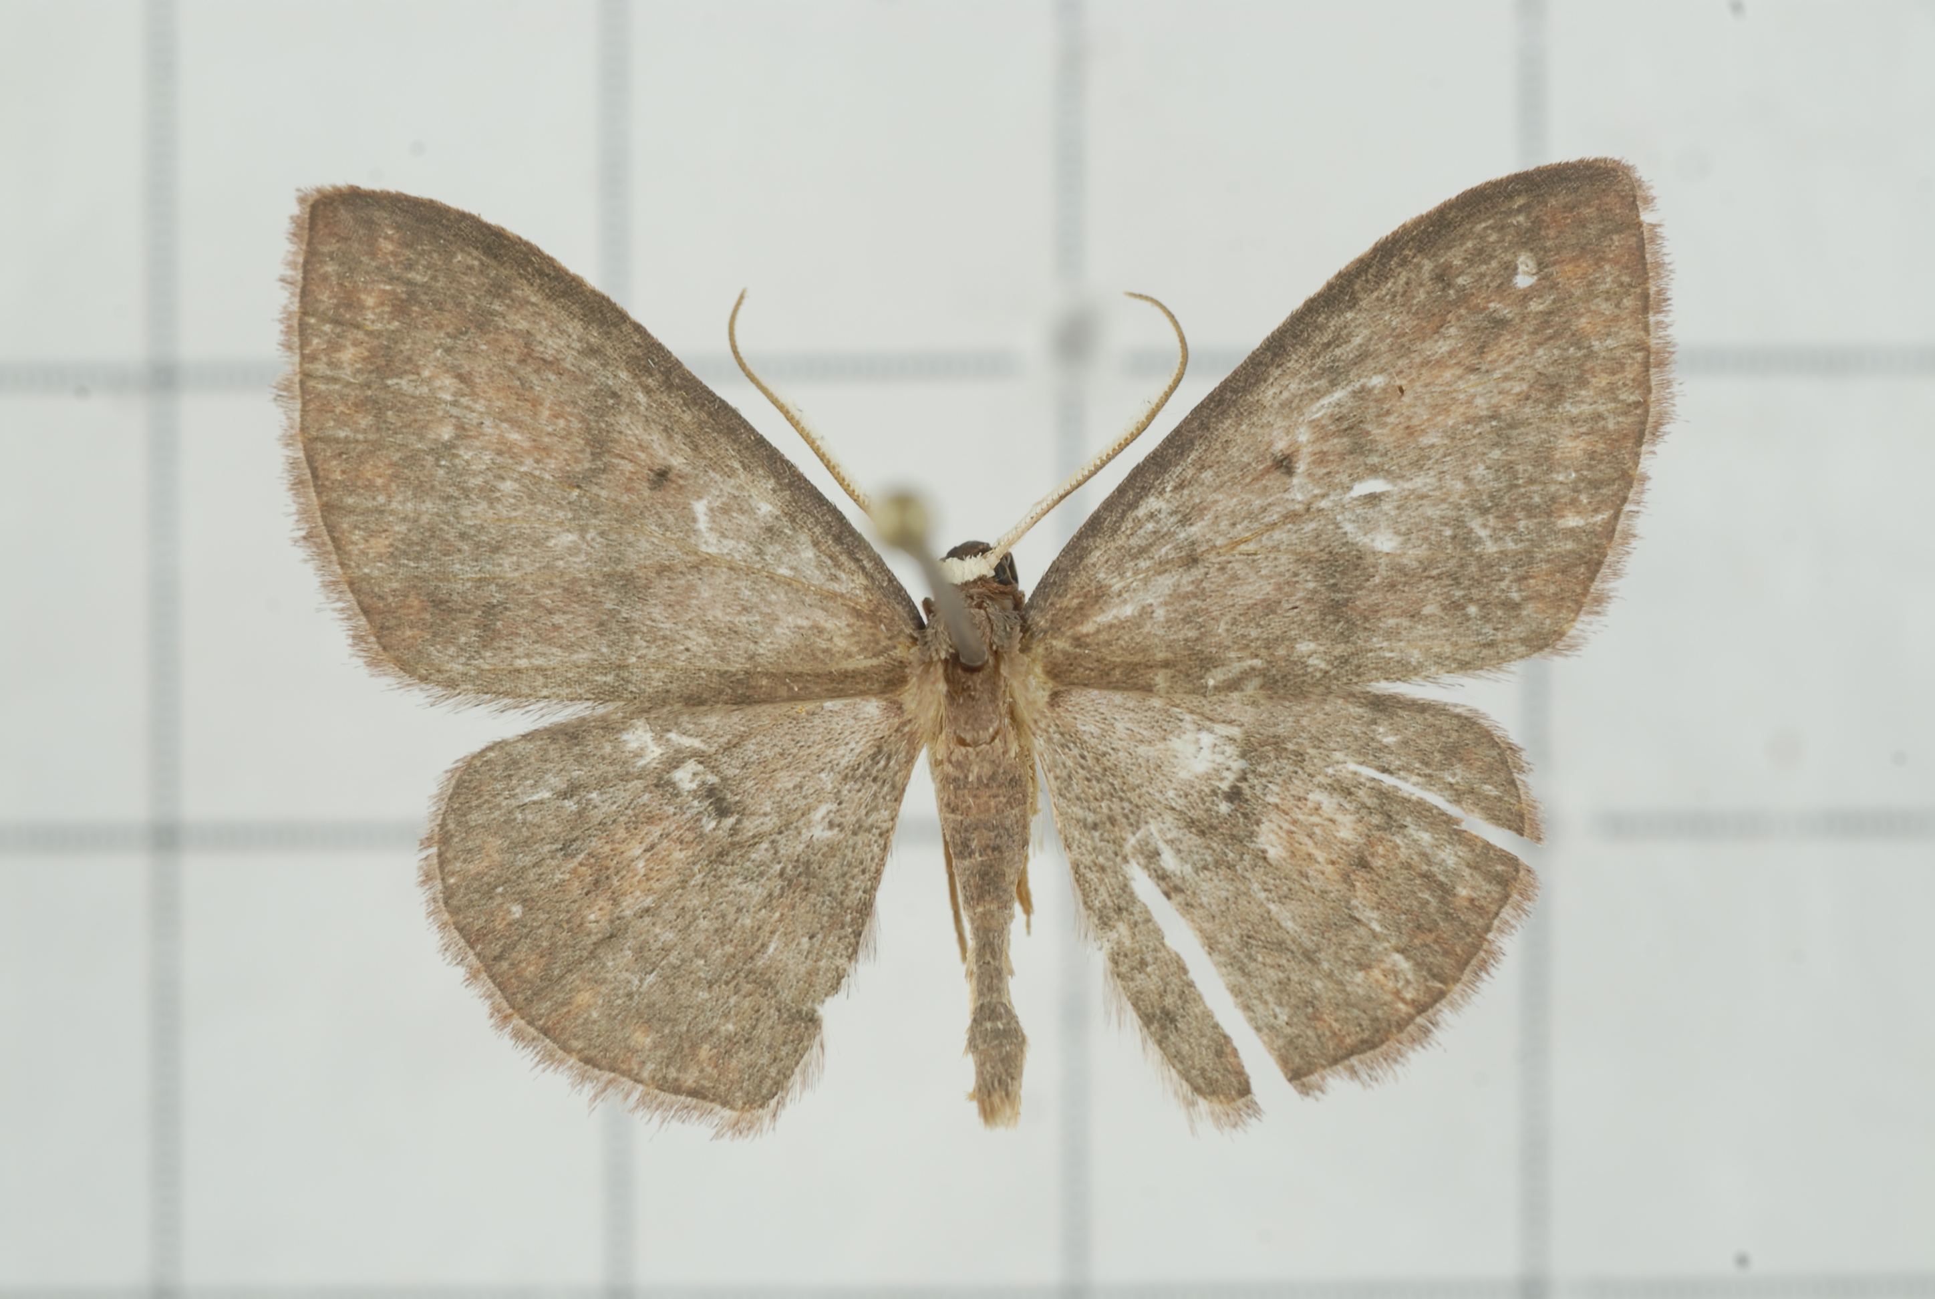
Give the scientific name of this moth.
Organopoda carnearia carnearia
